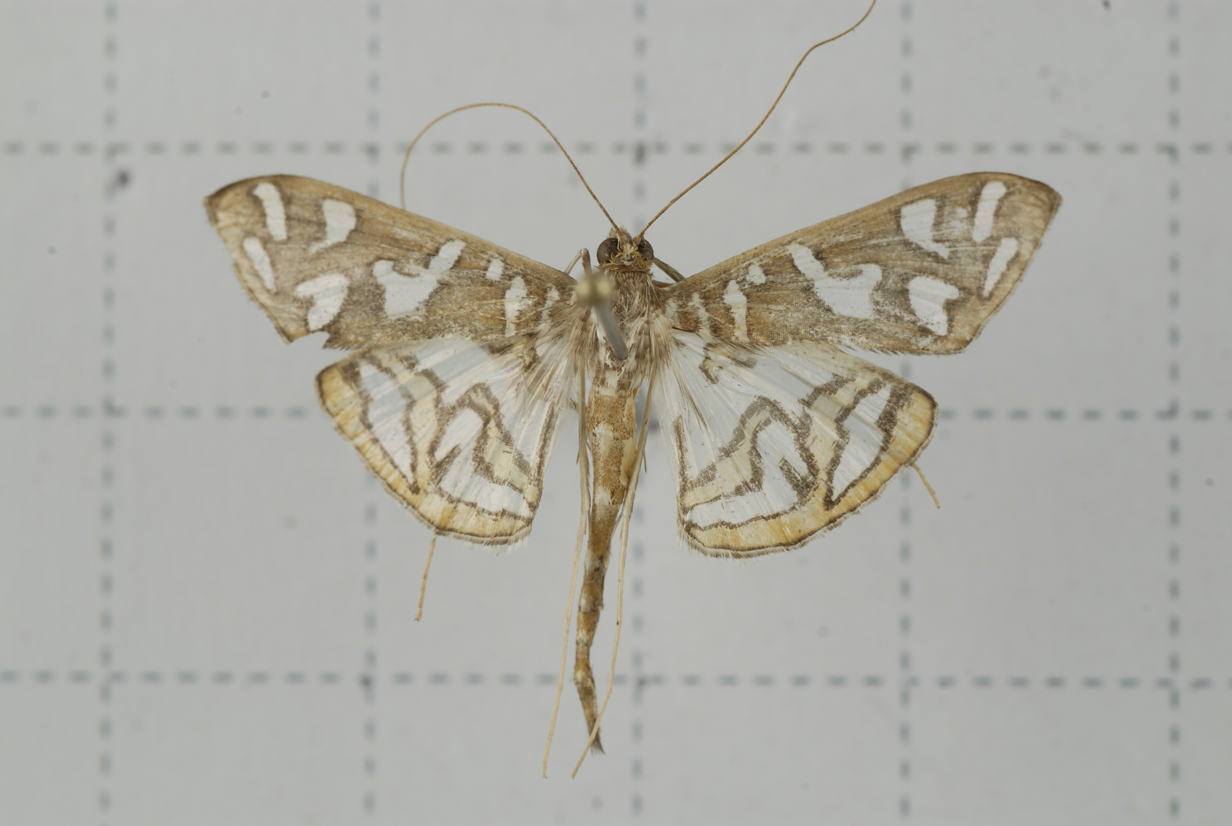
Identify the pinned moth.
Nausinoe perspectata
